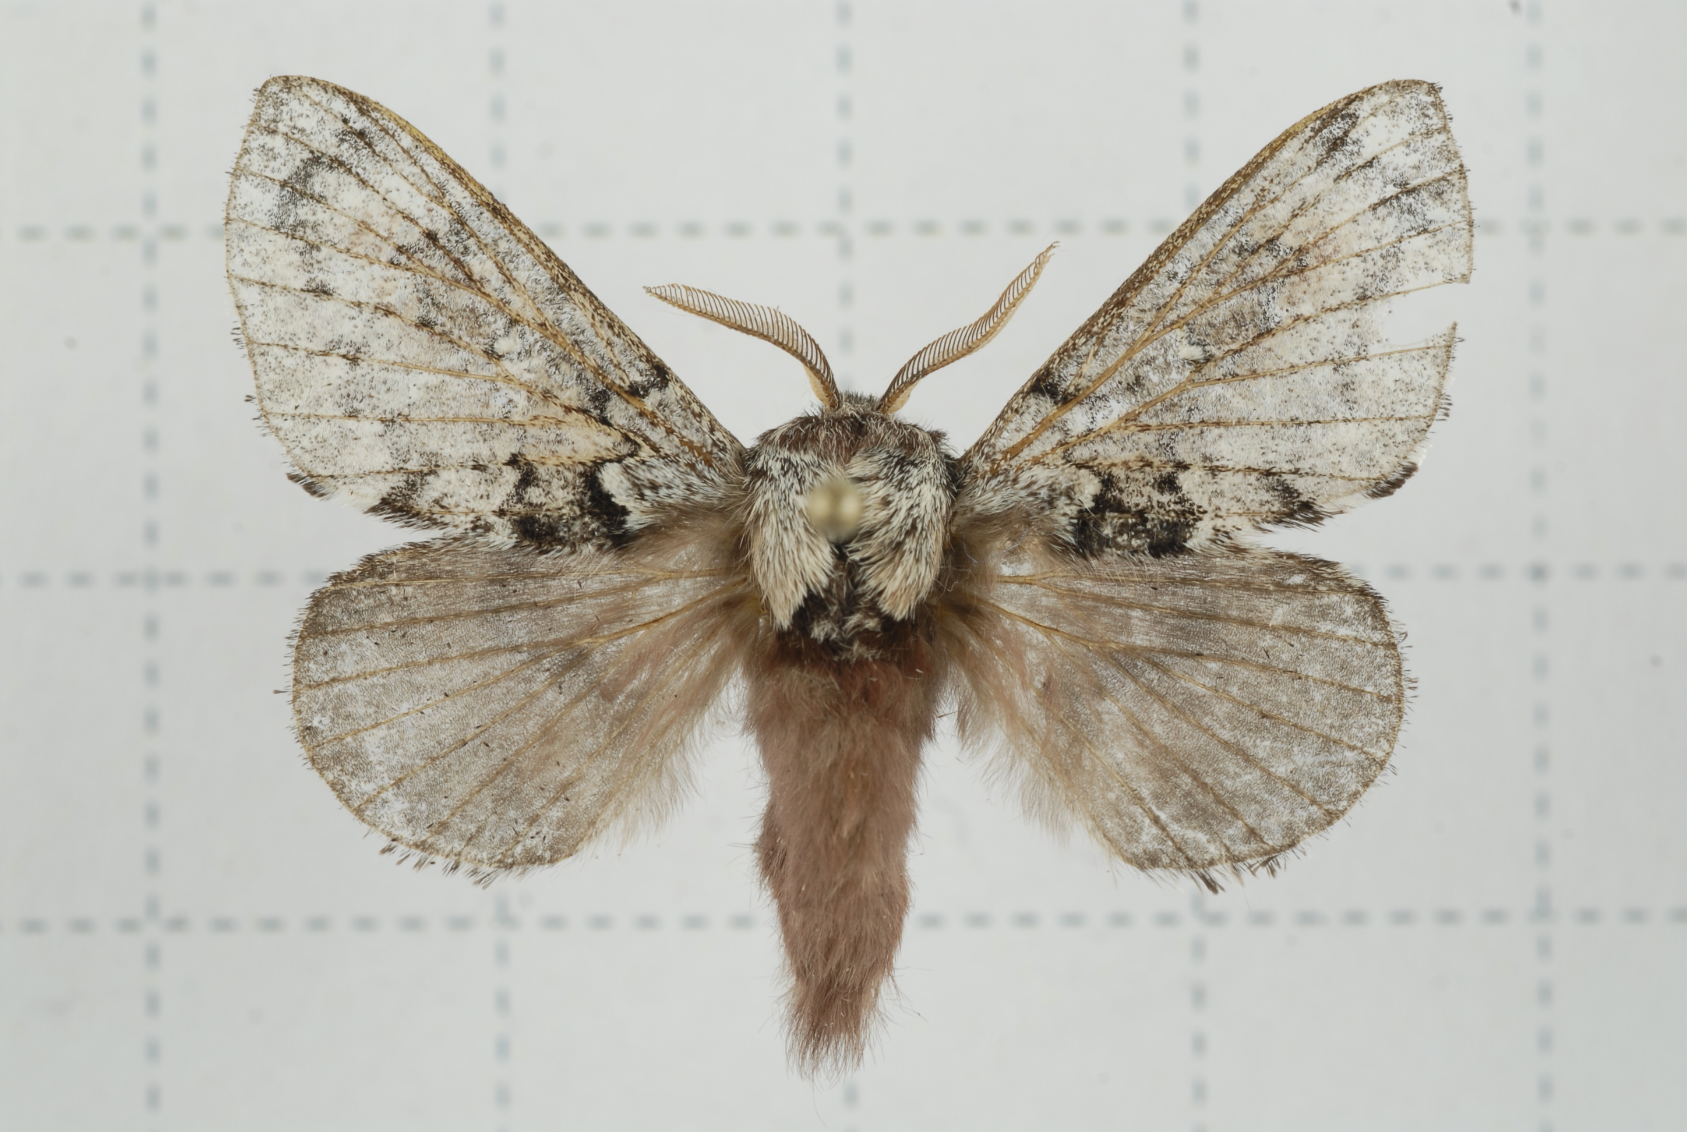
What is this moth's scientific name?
Cosmotriche discitincta discitincta
